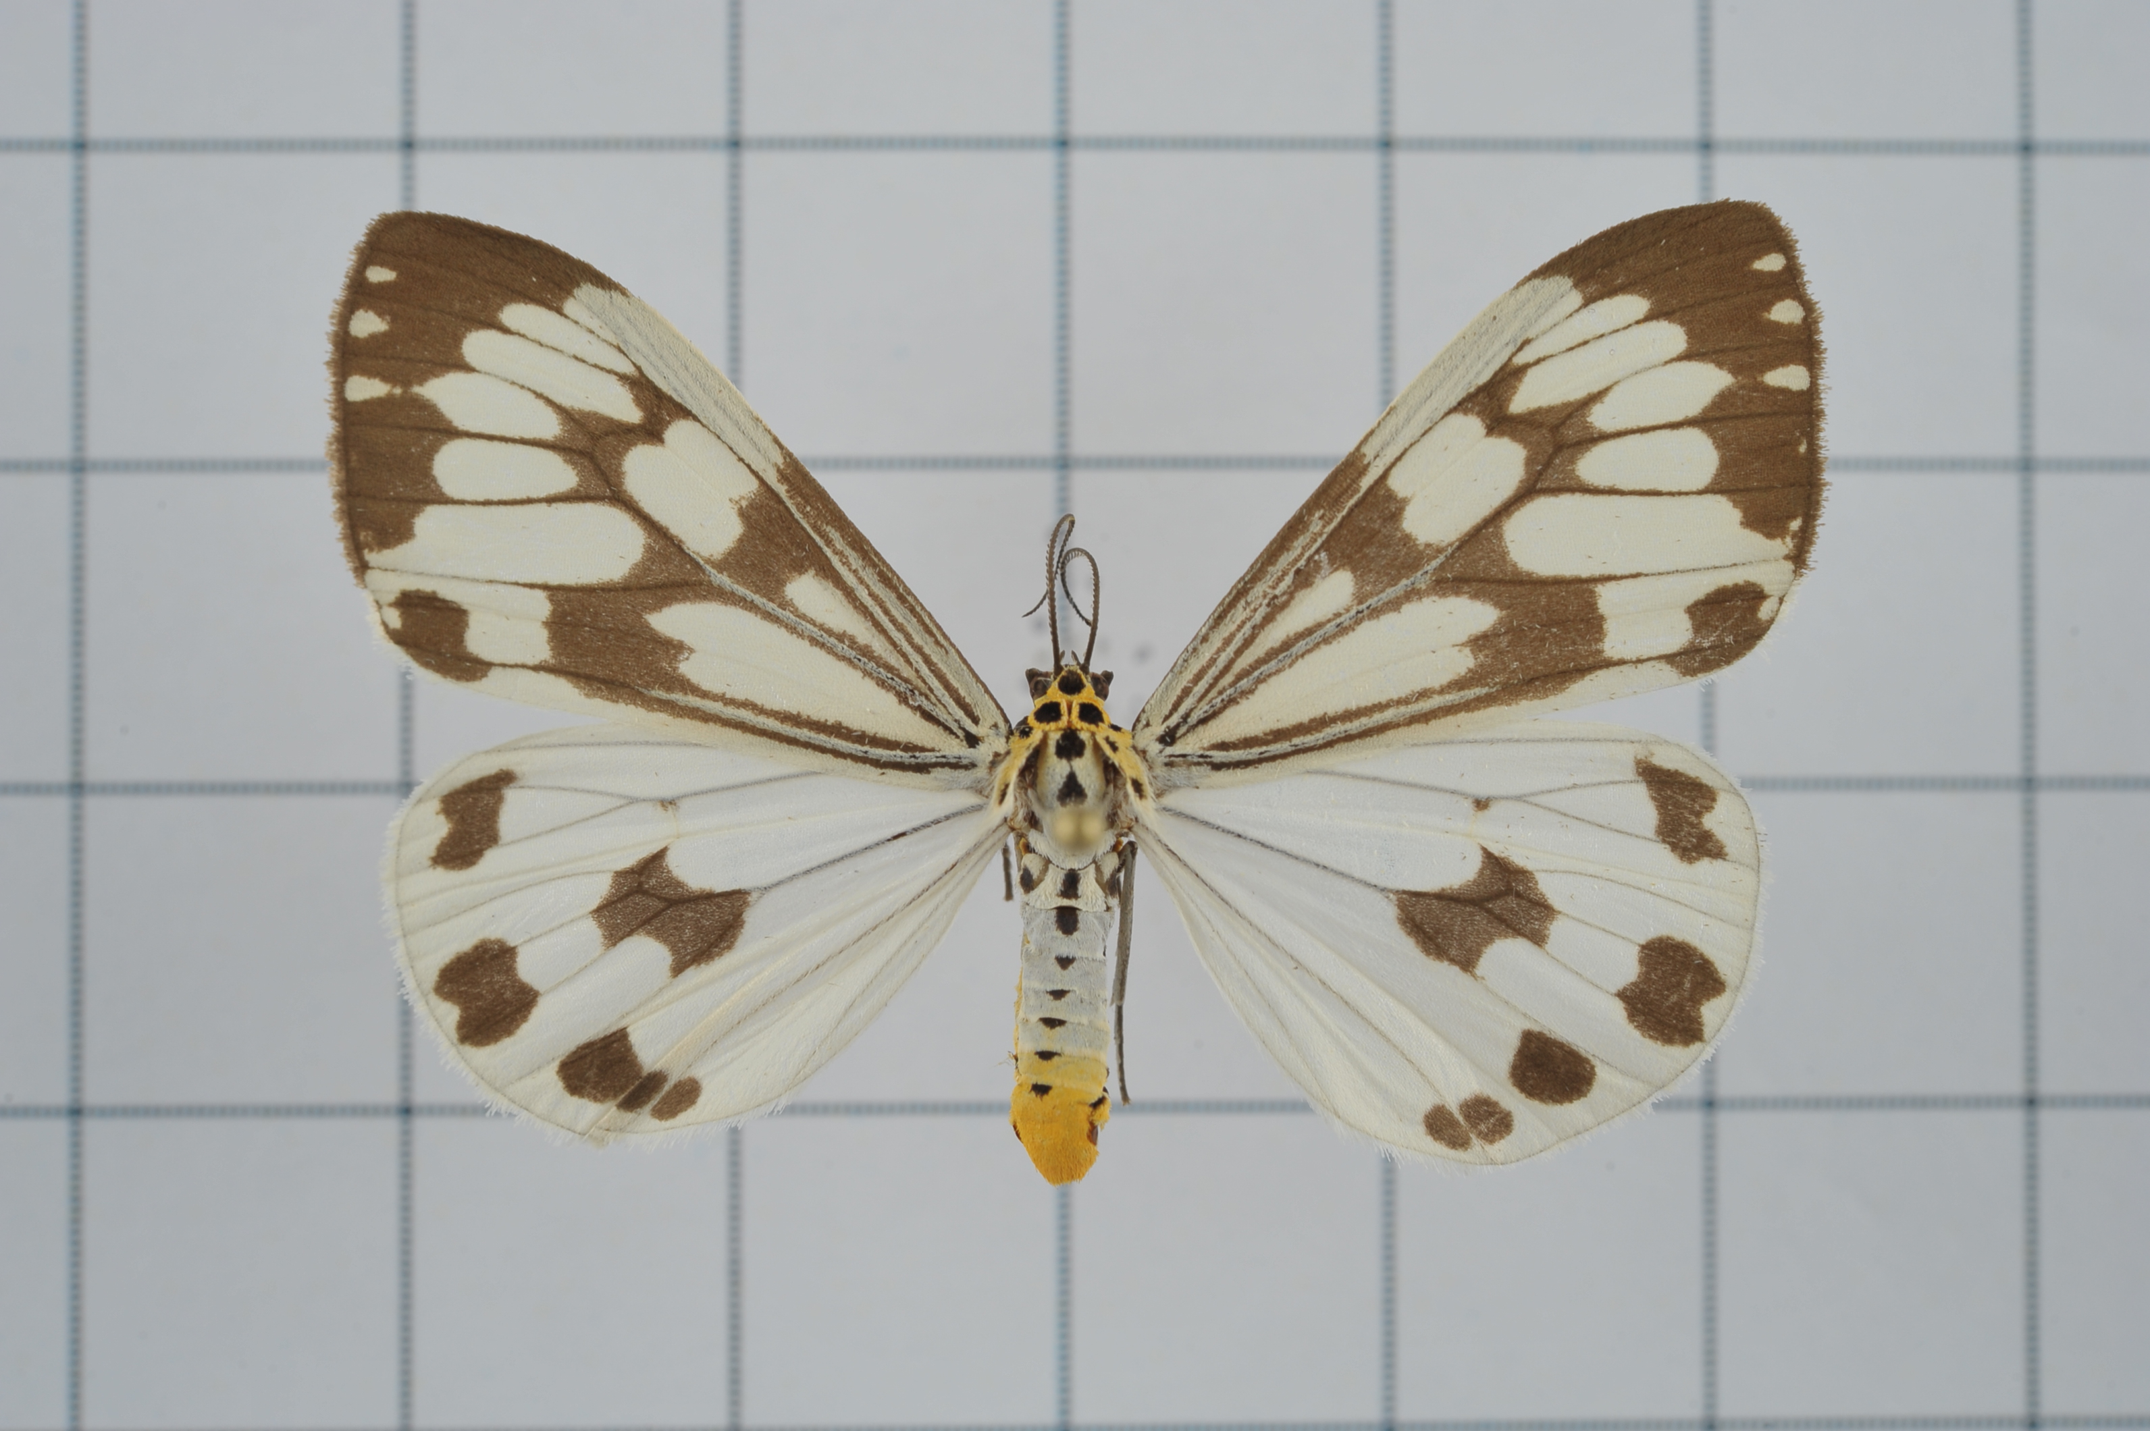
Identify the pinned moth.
Nyctemera adversata
